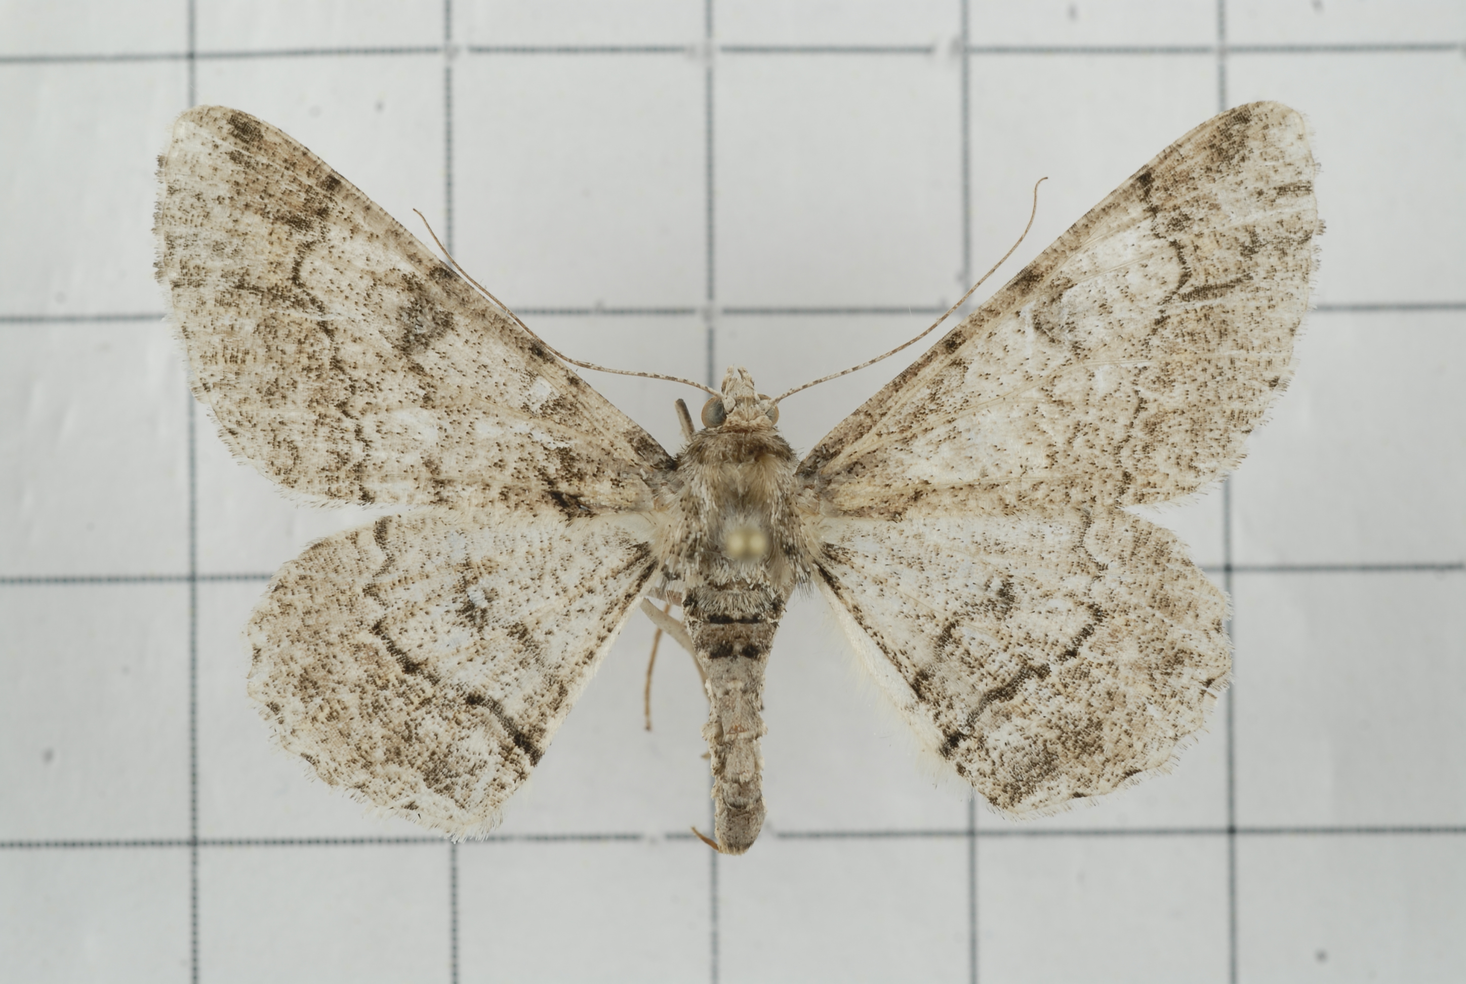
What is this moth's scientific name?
Cleora fraterna
